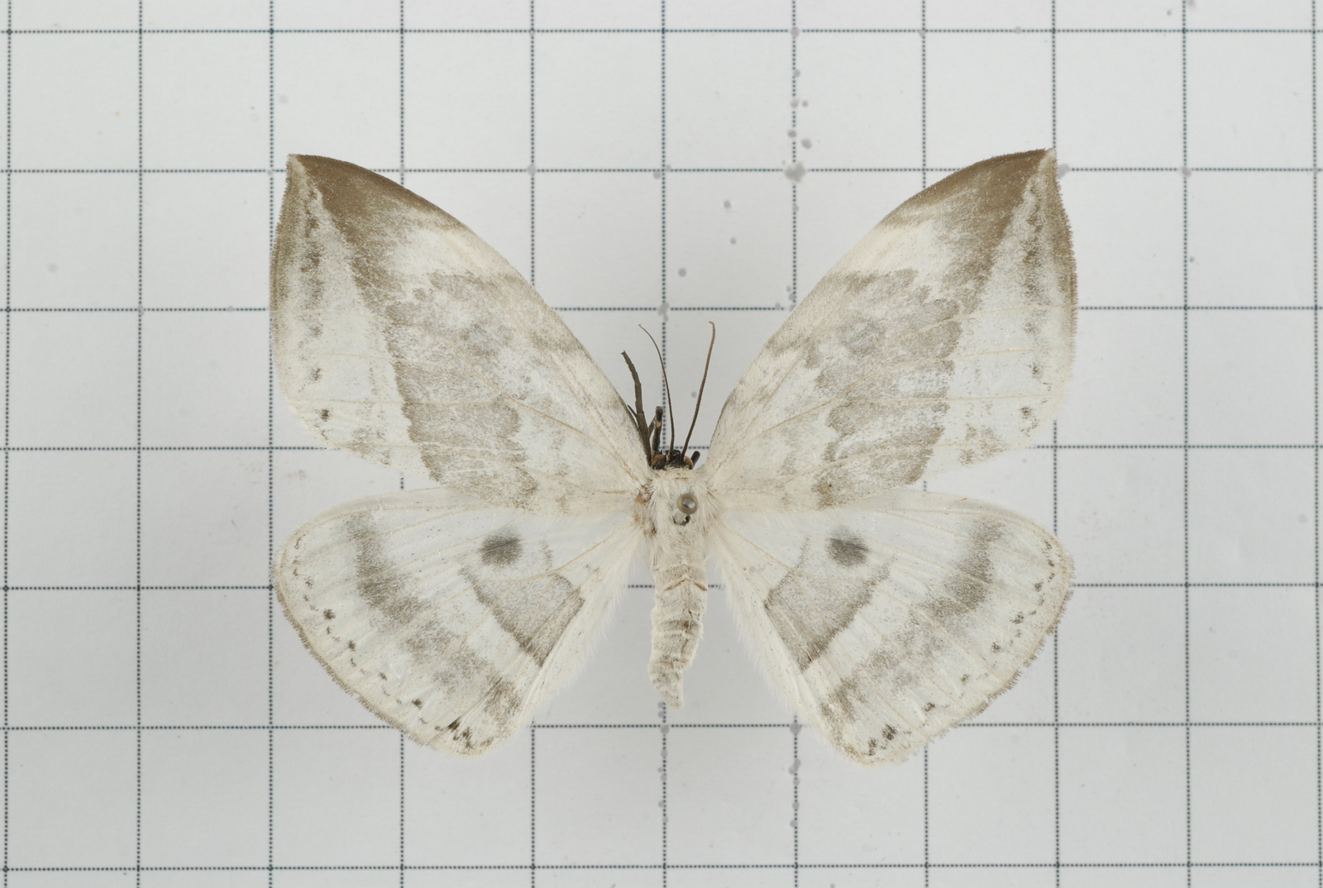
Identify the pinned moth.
Cyclidia substigmaria substigmaria
